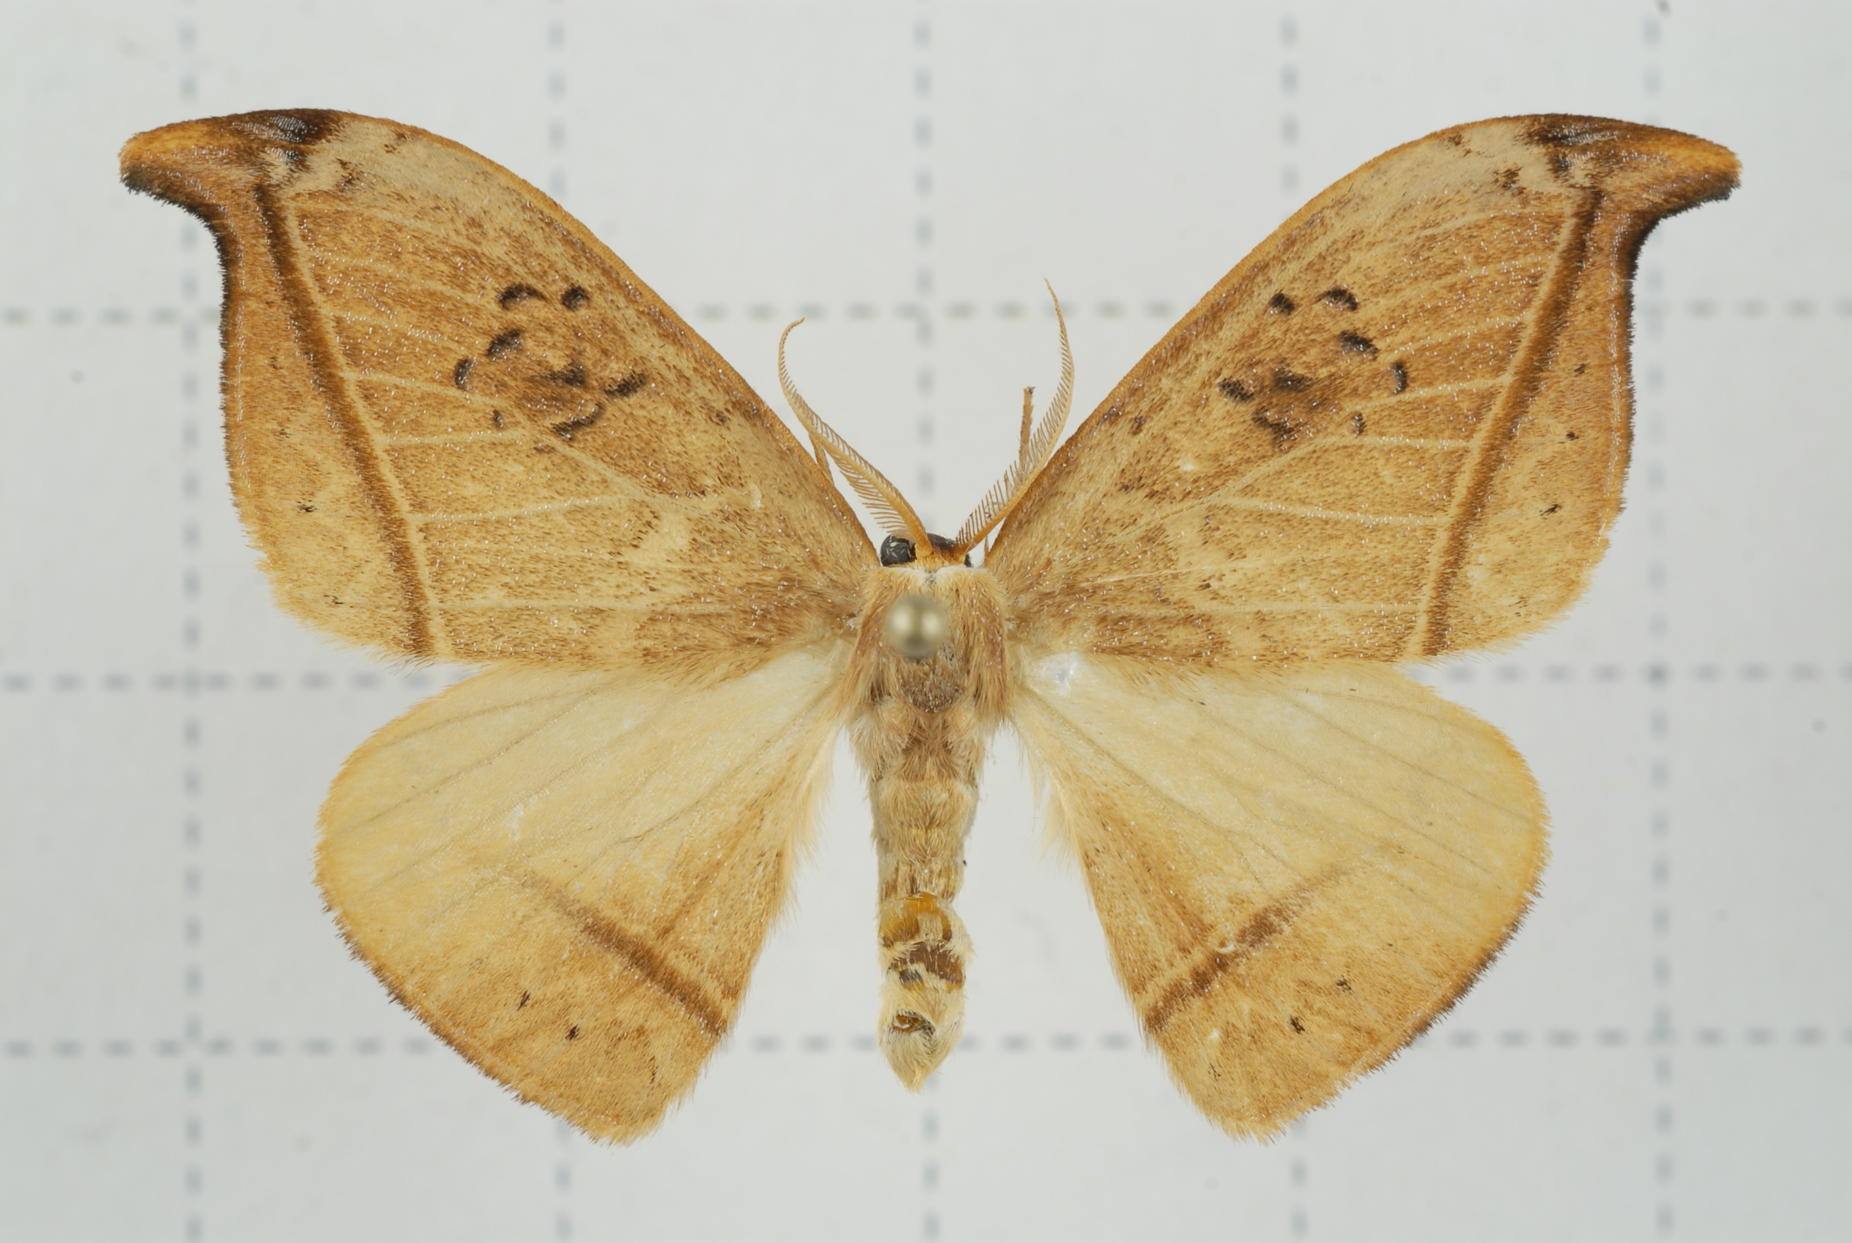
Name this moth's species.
Callidrepana hirayamai
